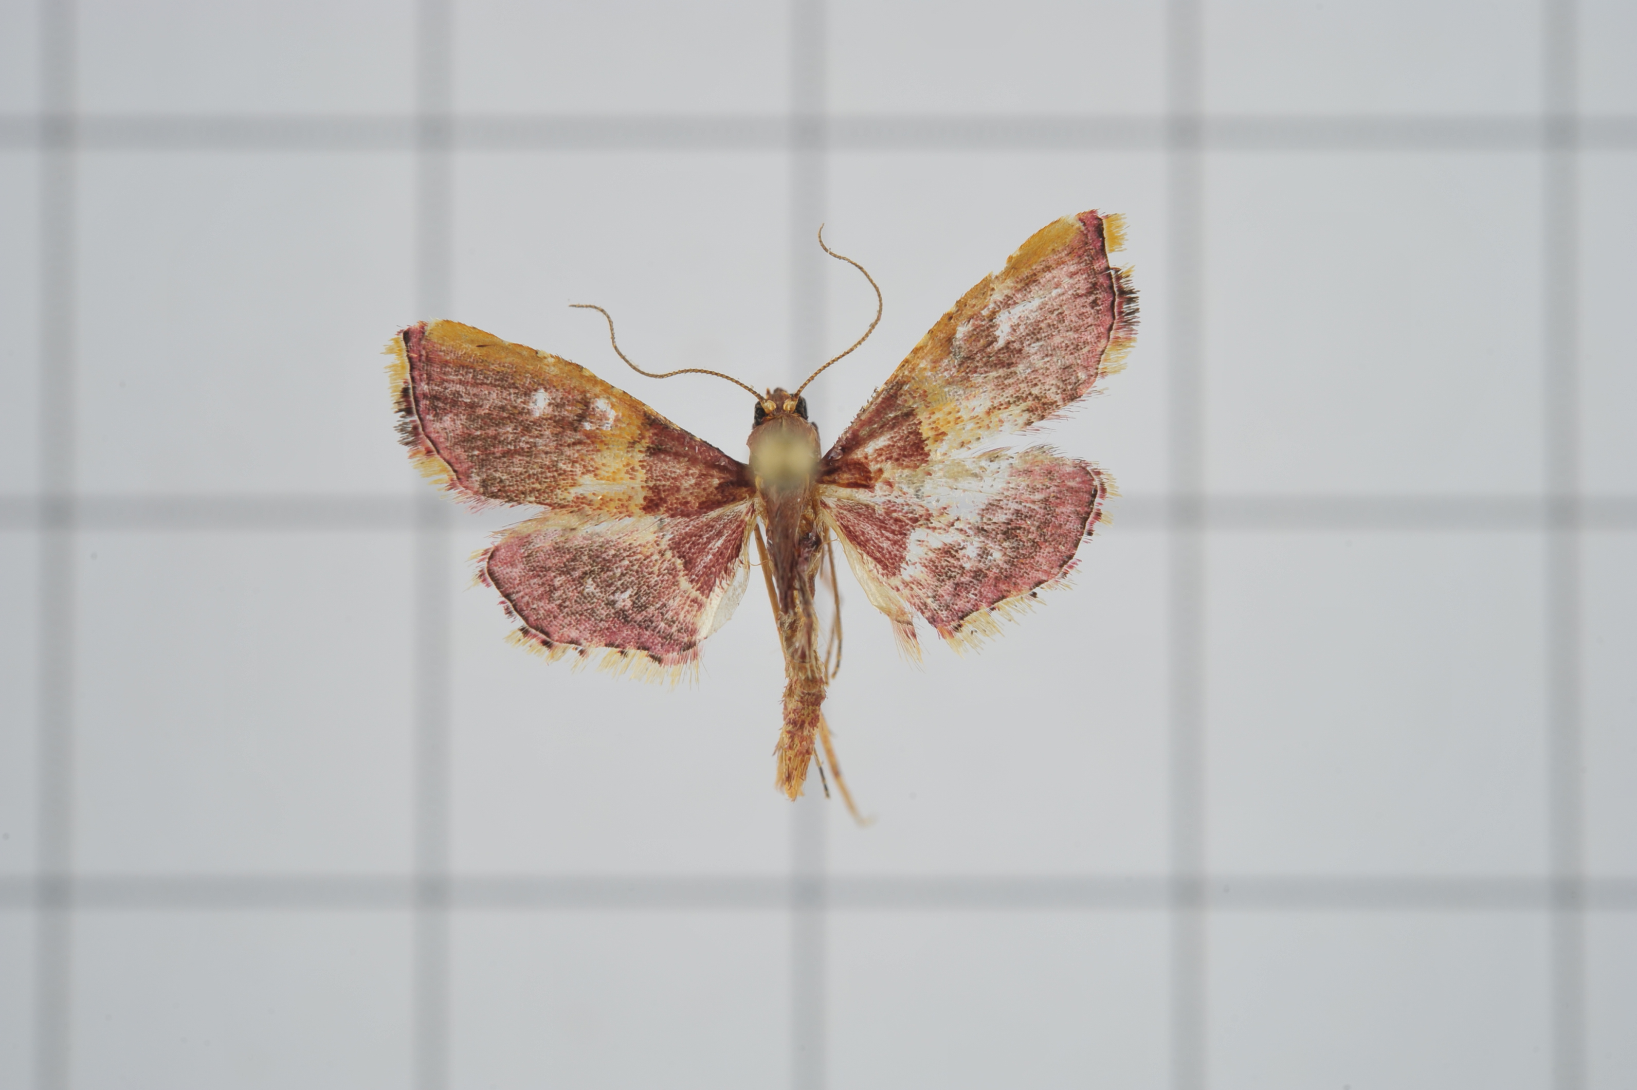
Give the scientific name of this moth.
Endotricha olivacealis
